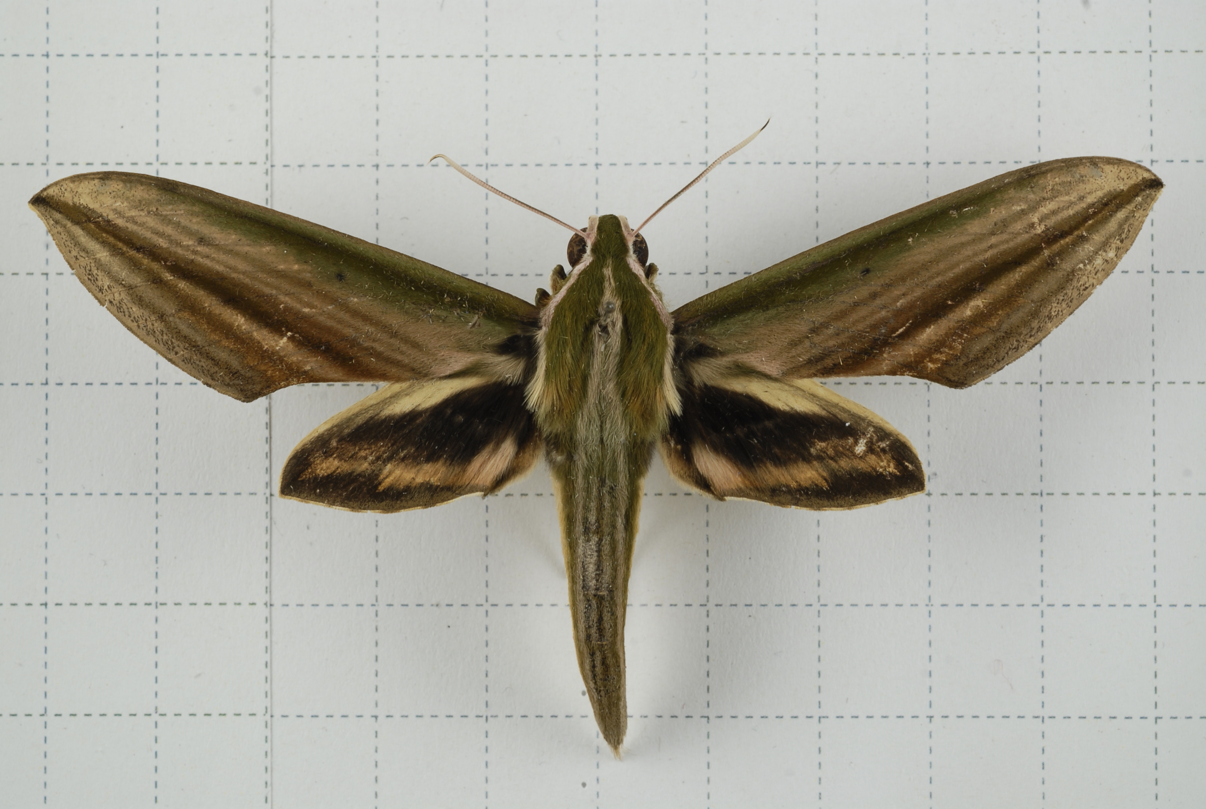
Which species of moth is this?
Cechetra lineosa
